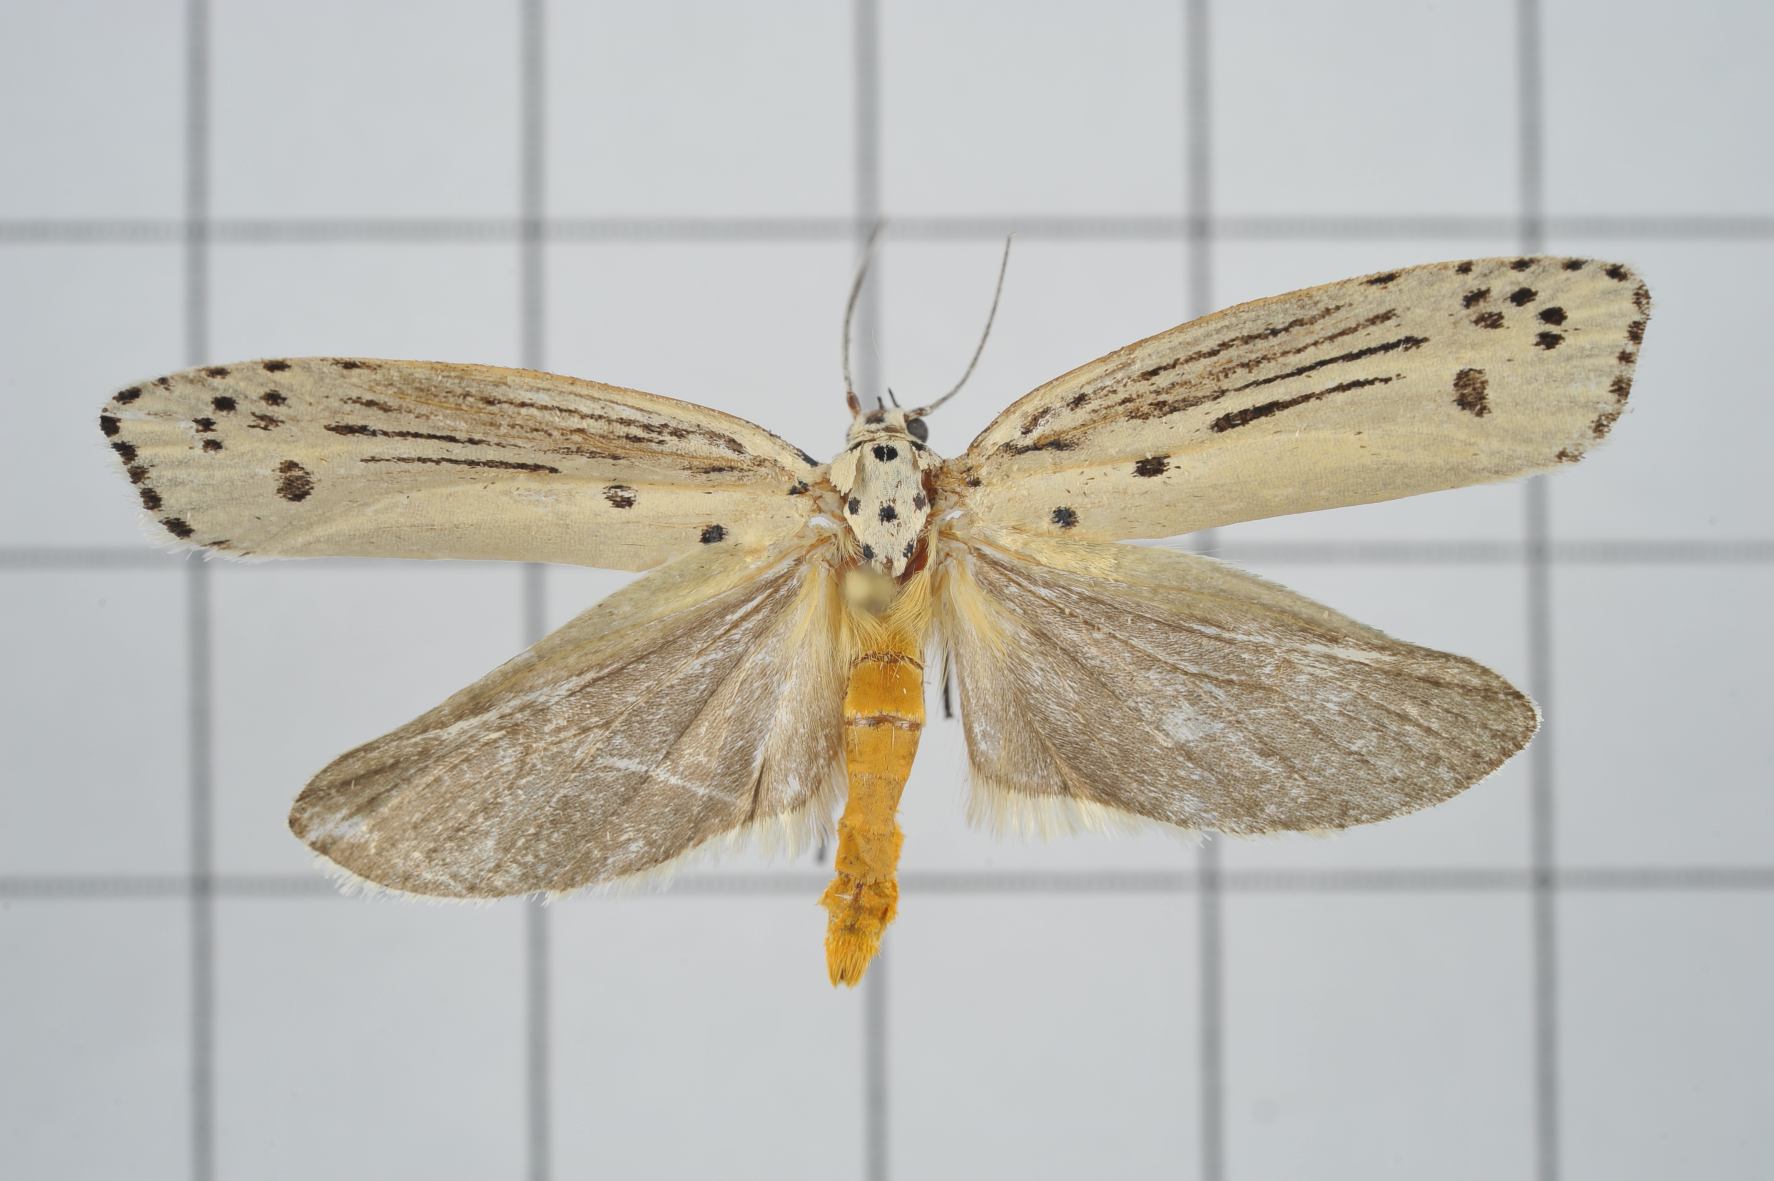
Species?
Ethmia lineatonotella
